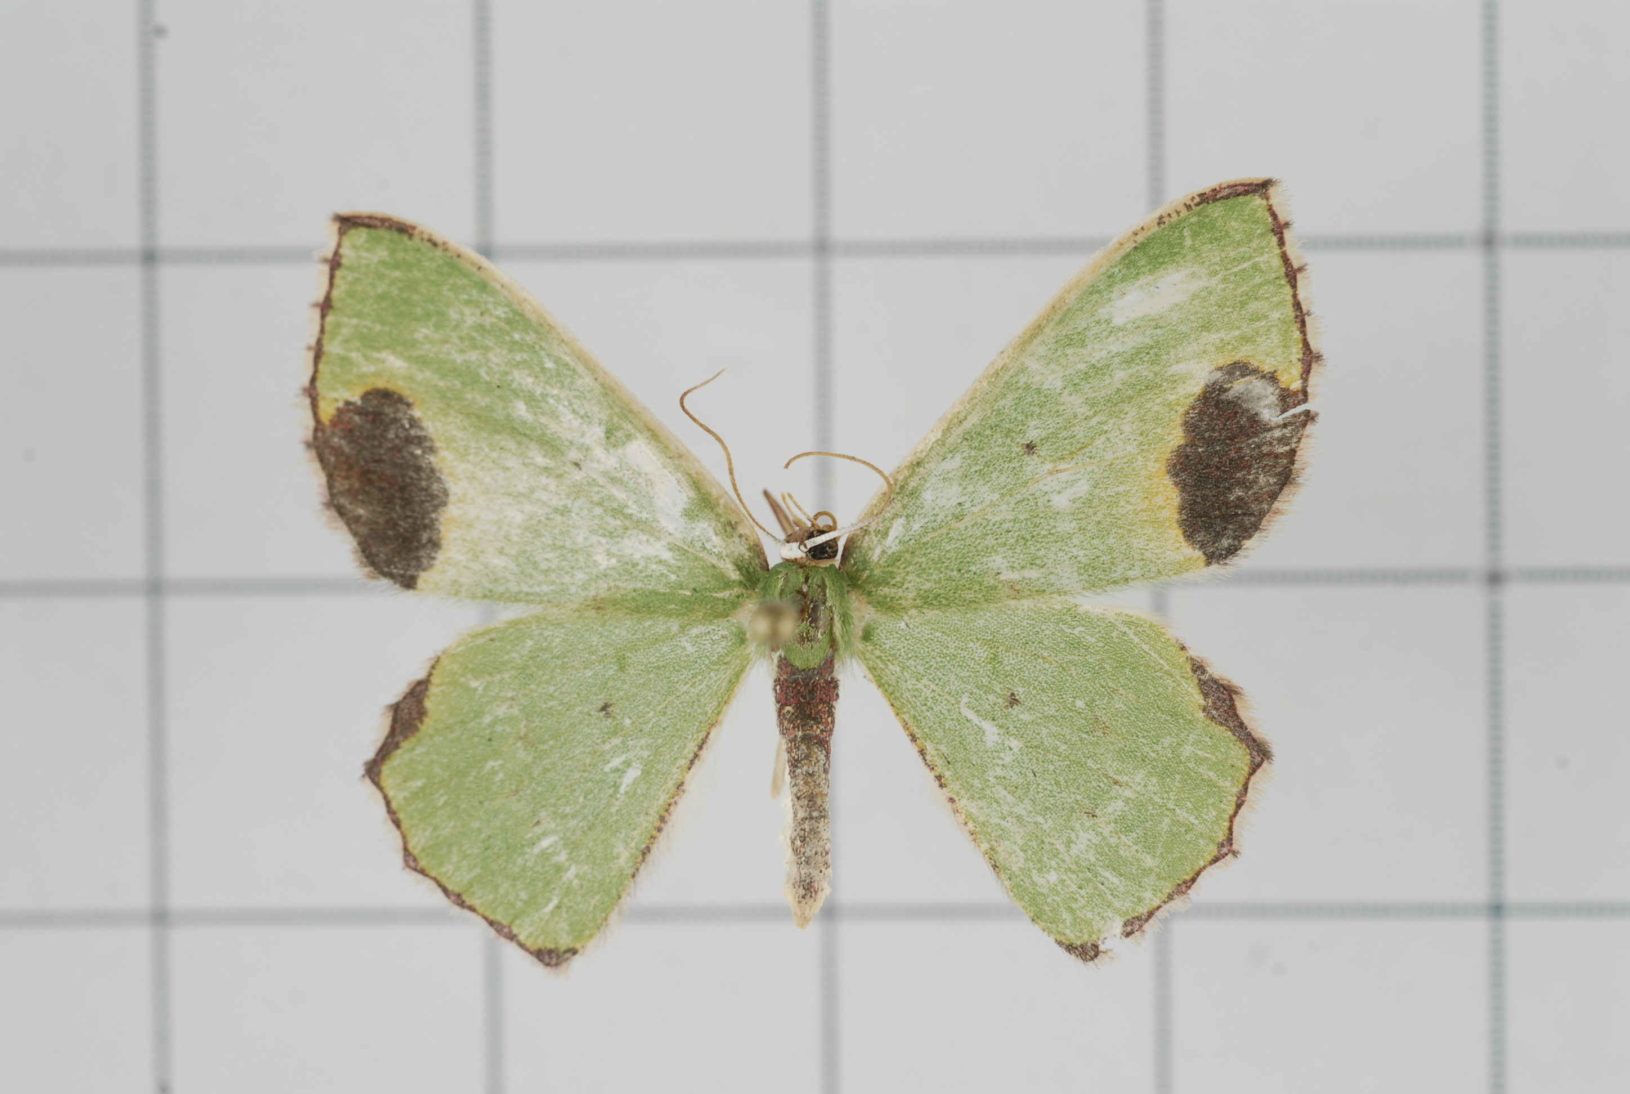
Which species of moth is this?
Spaniocentra hollowayi
